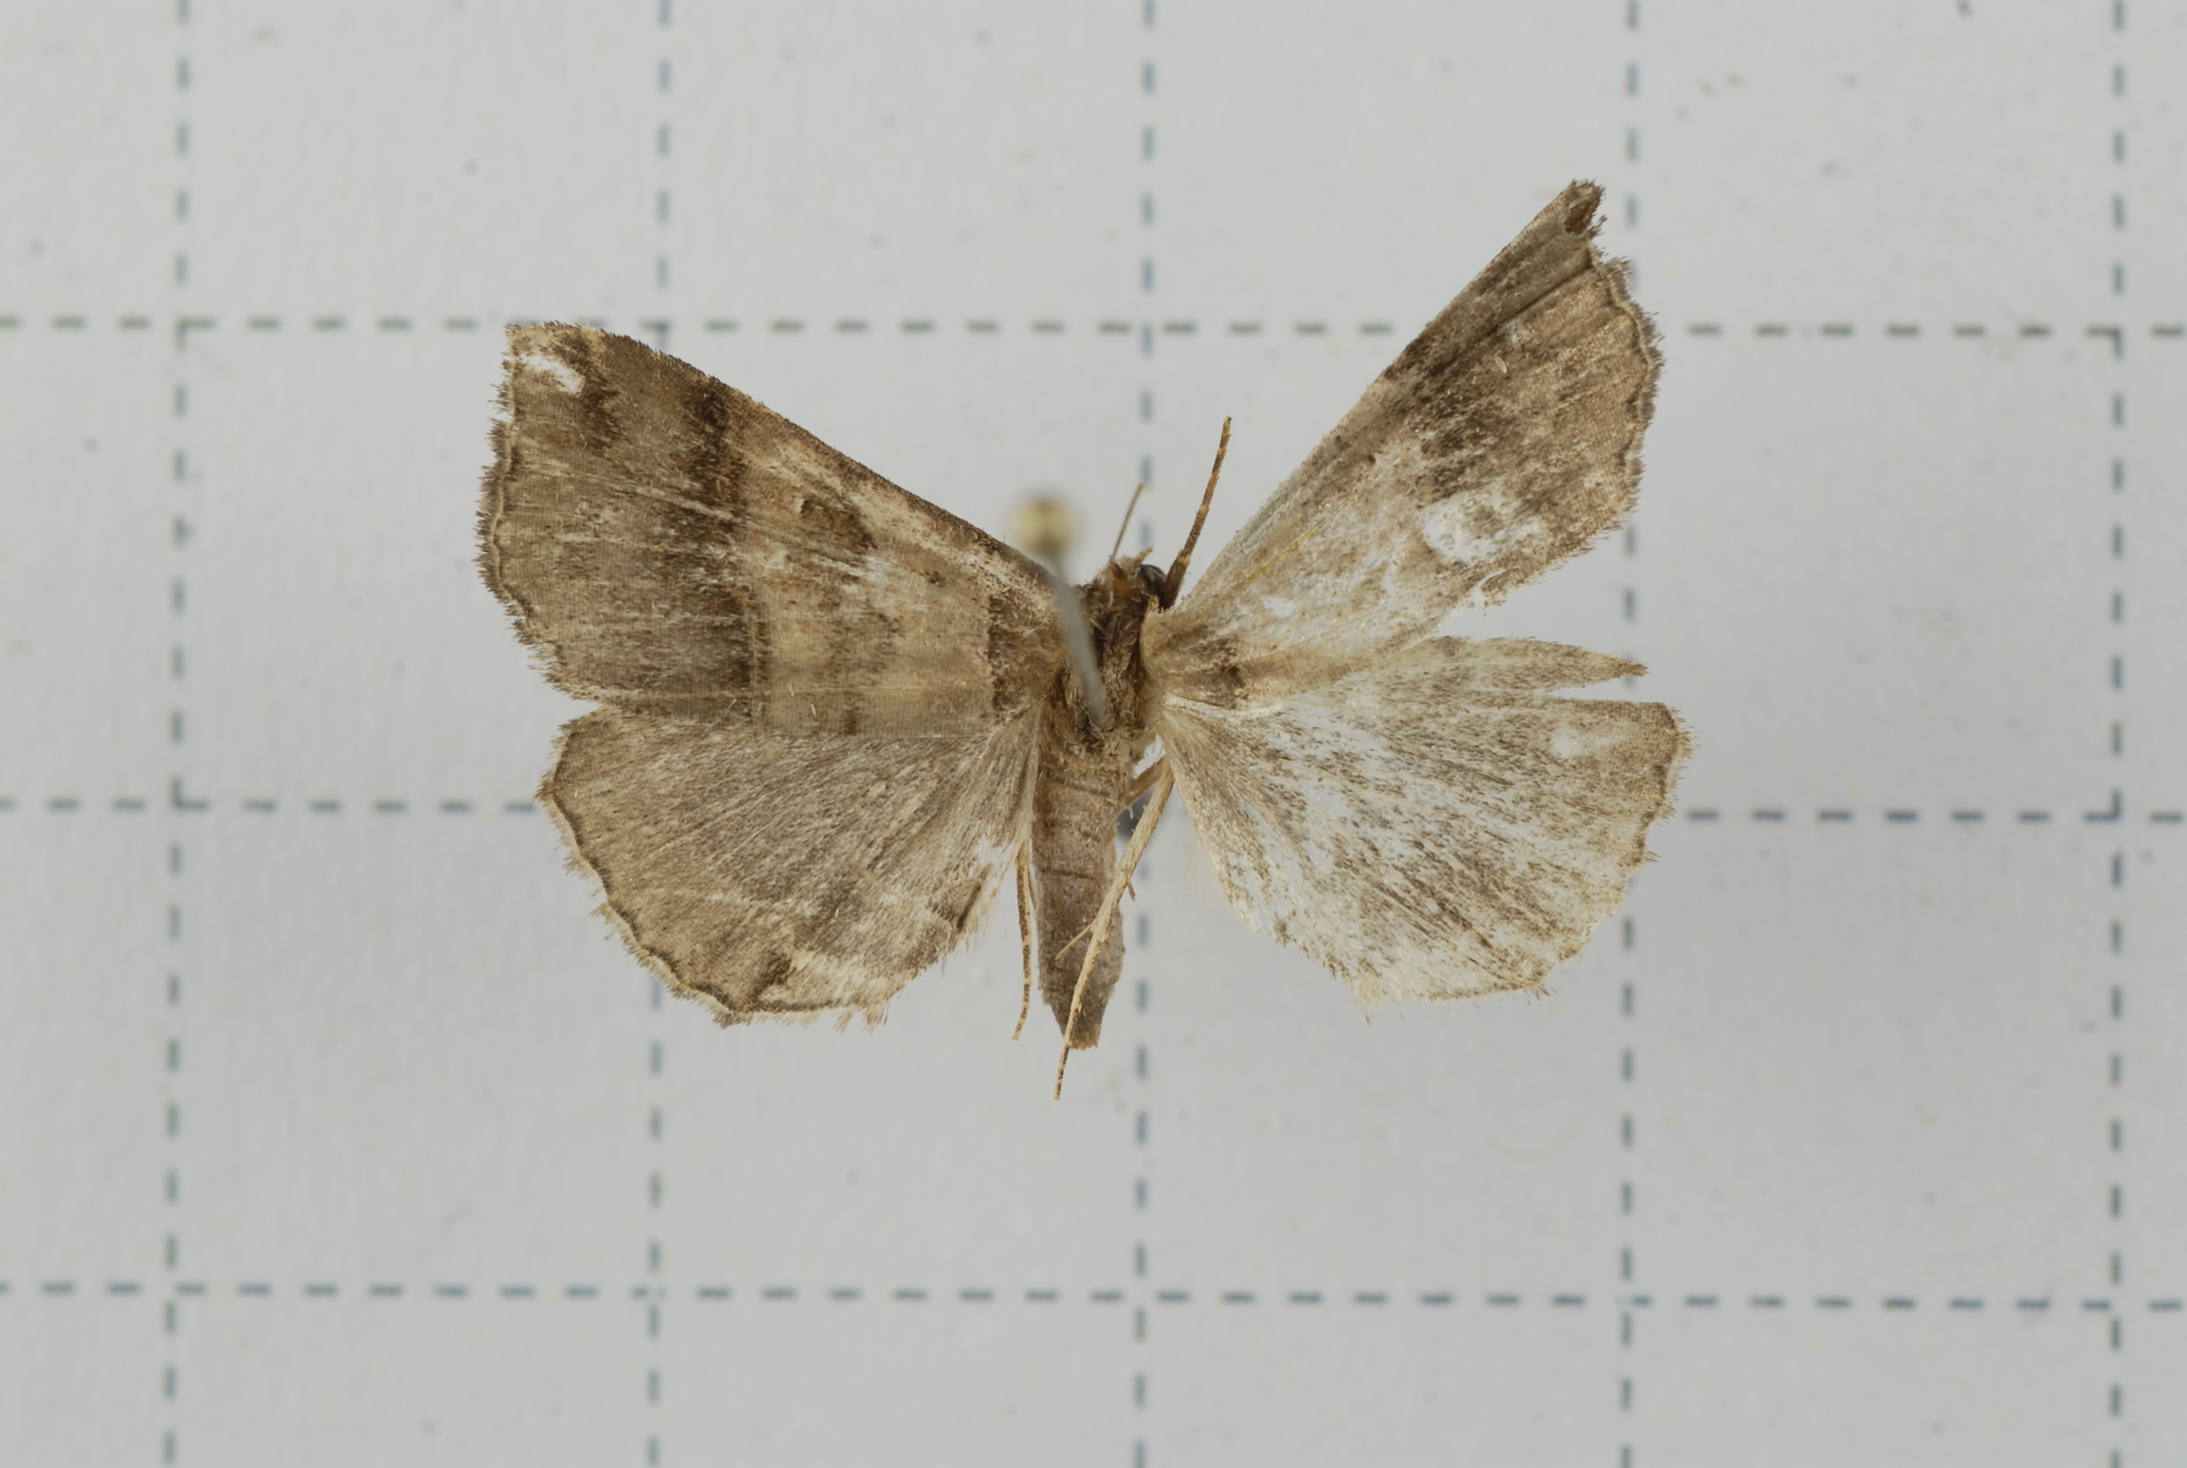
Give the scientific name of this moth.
Bertula kosemponica
